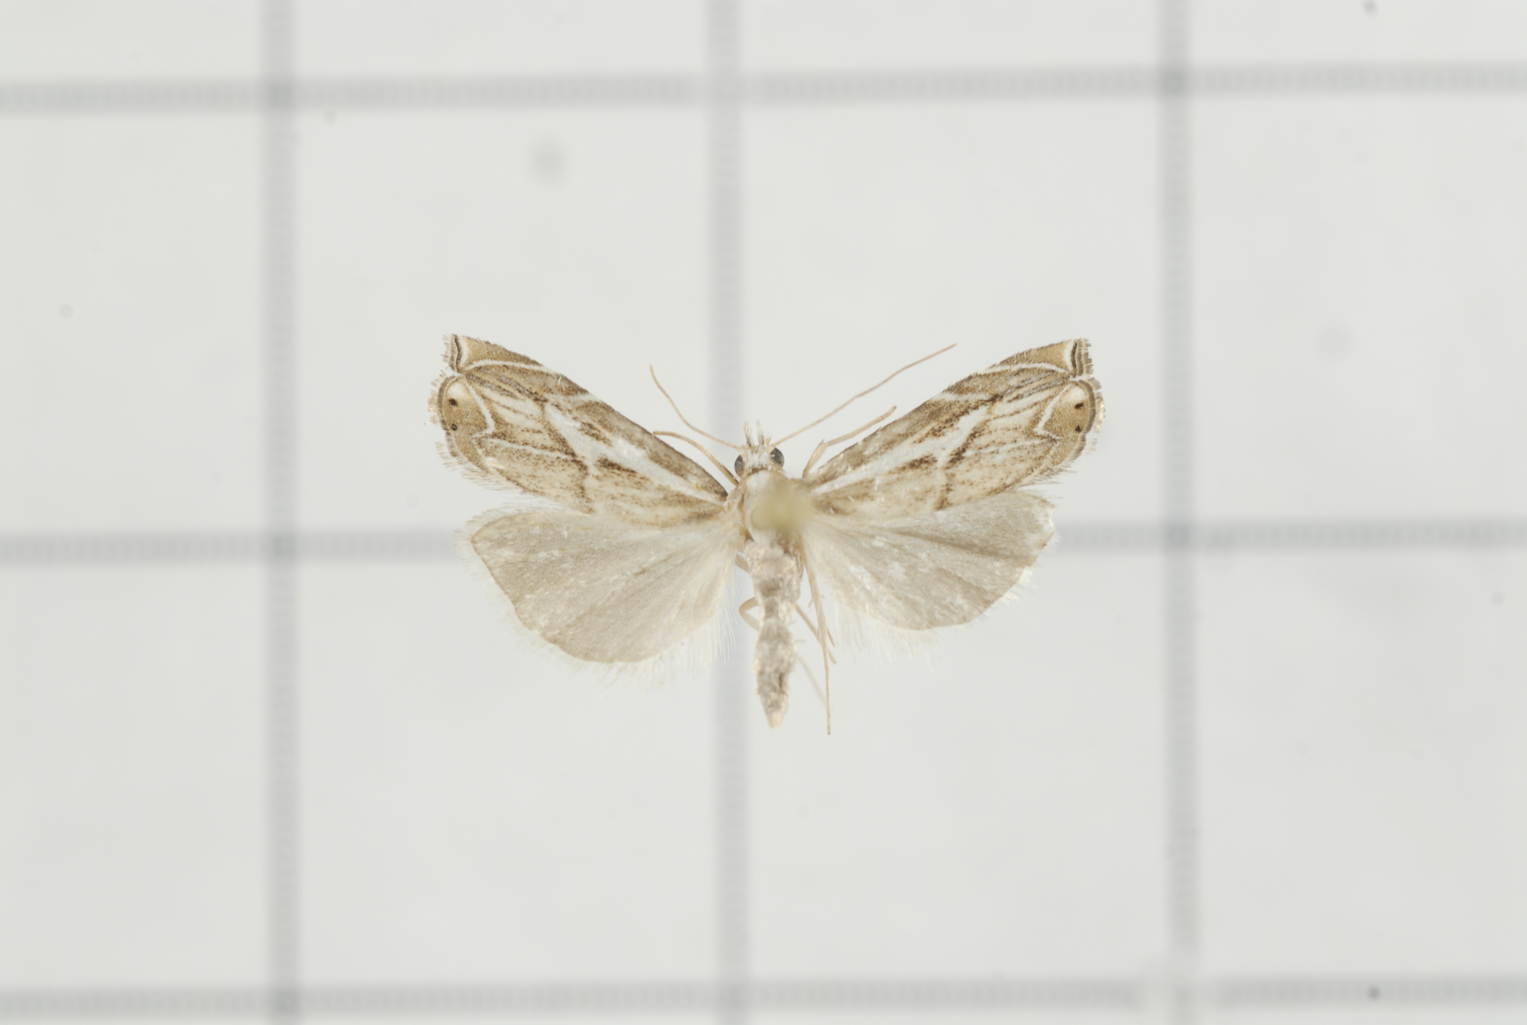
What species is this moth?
Roxita bipunctella
